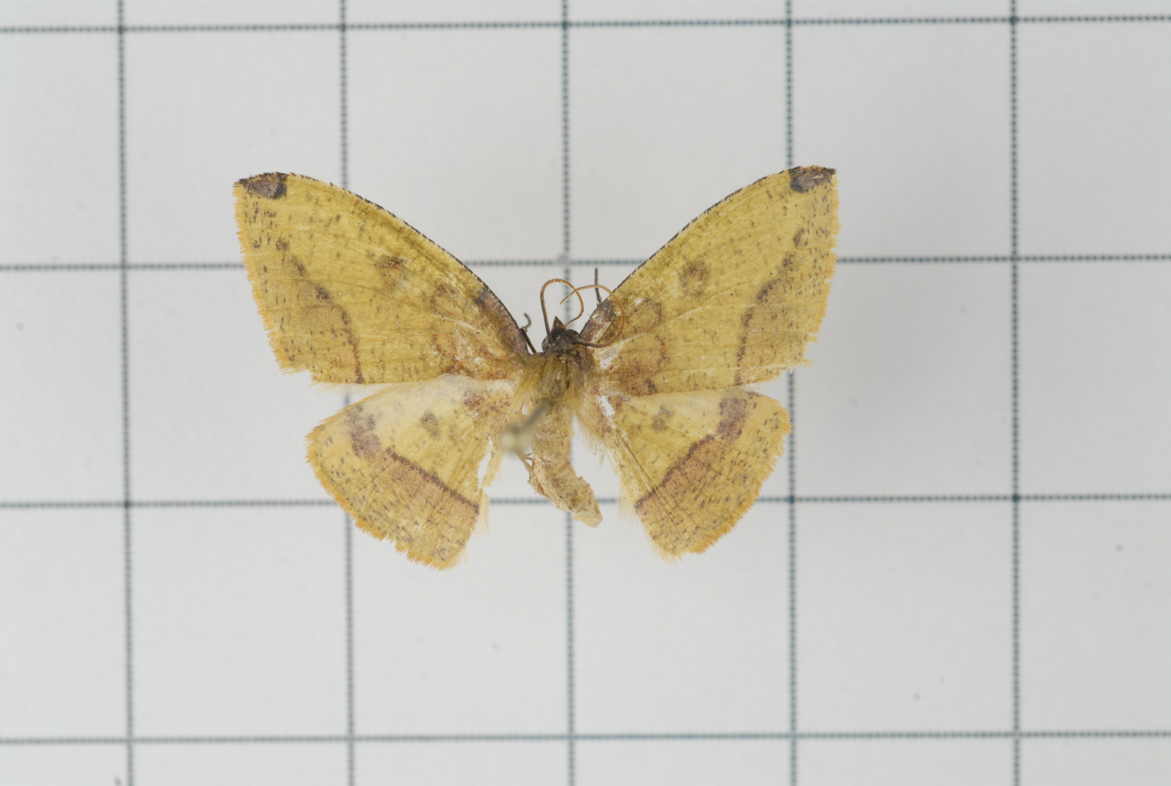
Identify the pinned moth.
Heterolocha coccinea
